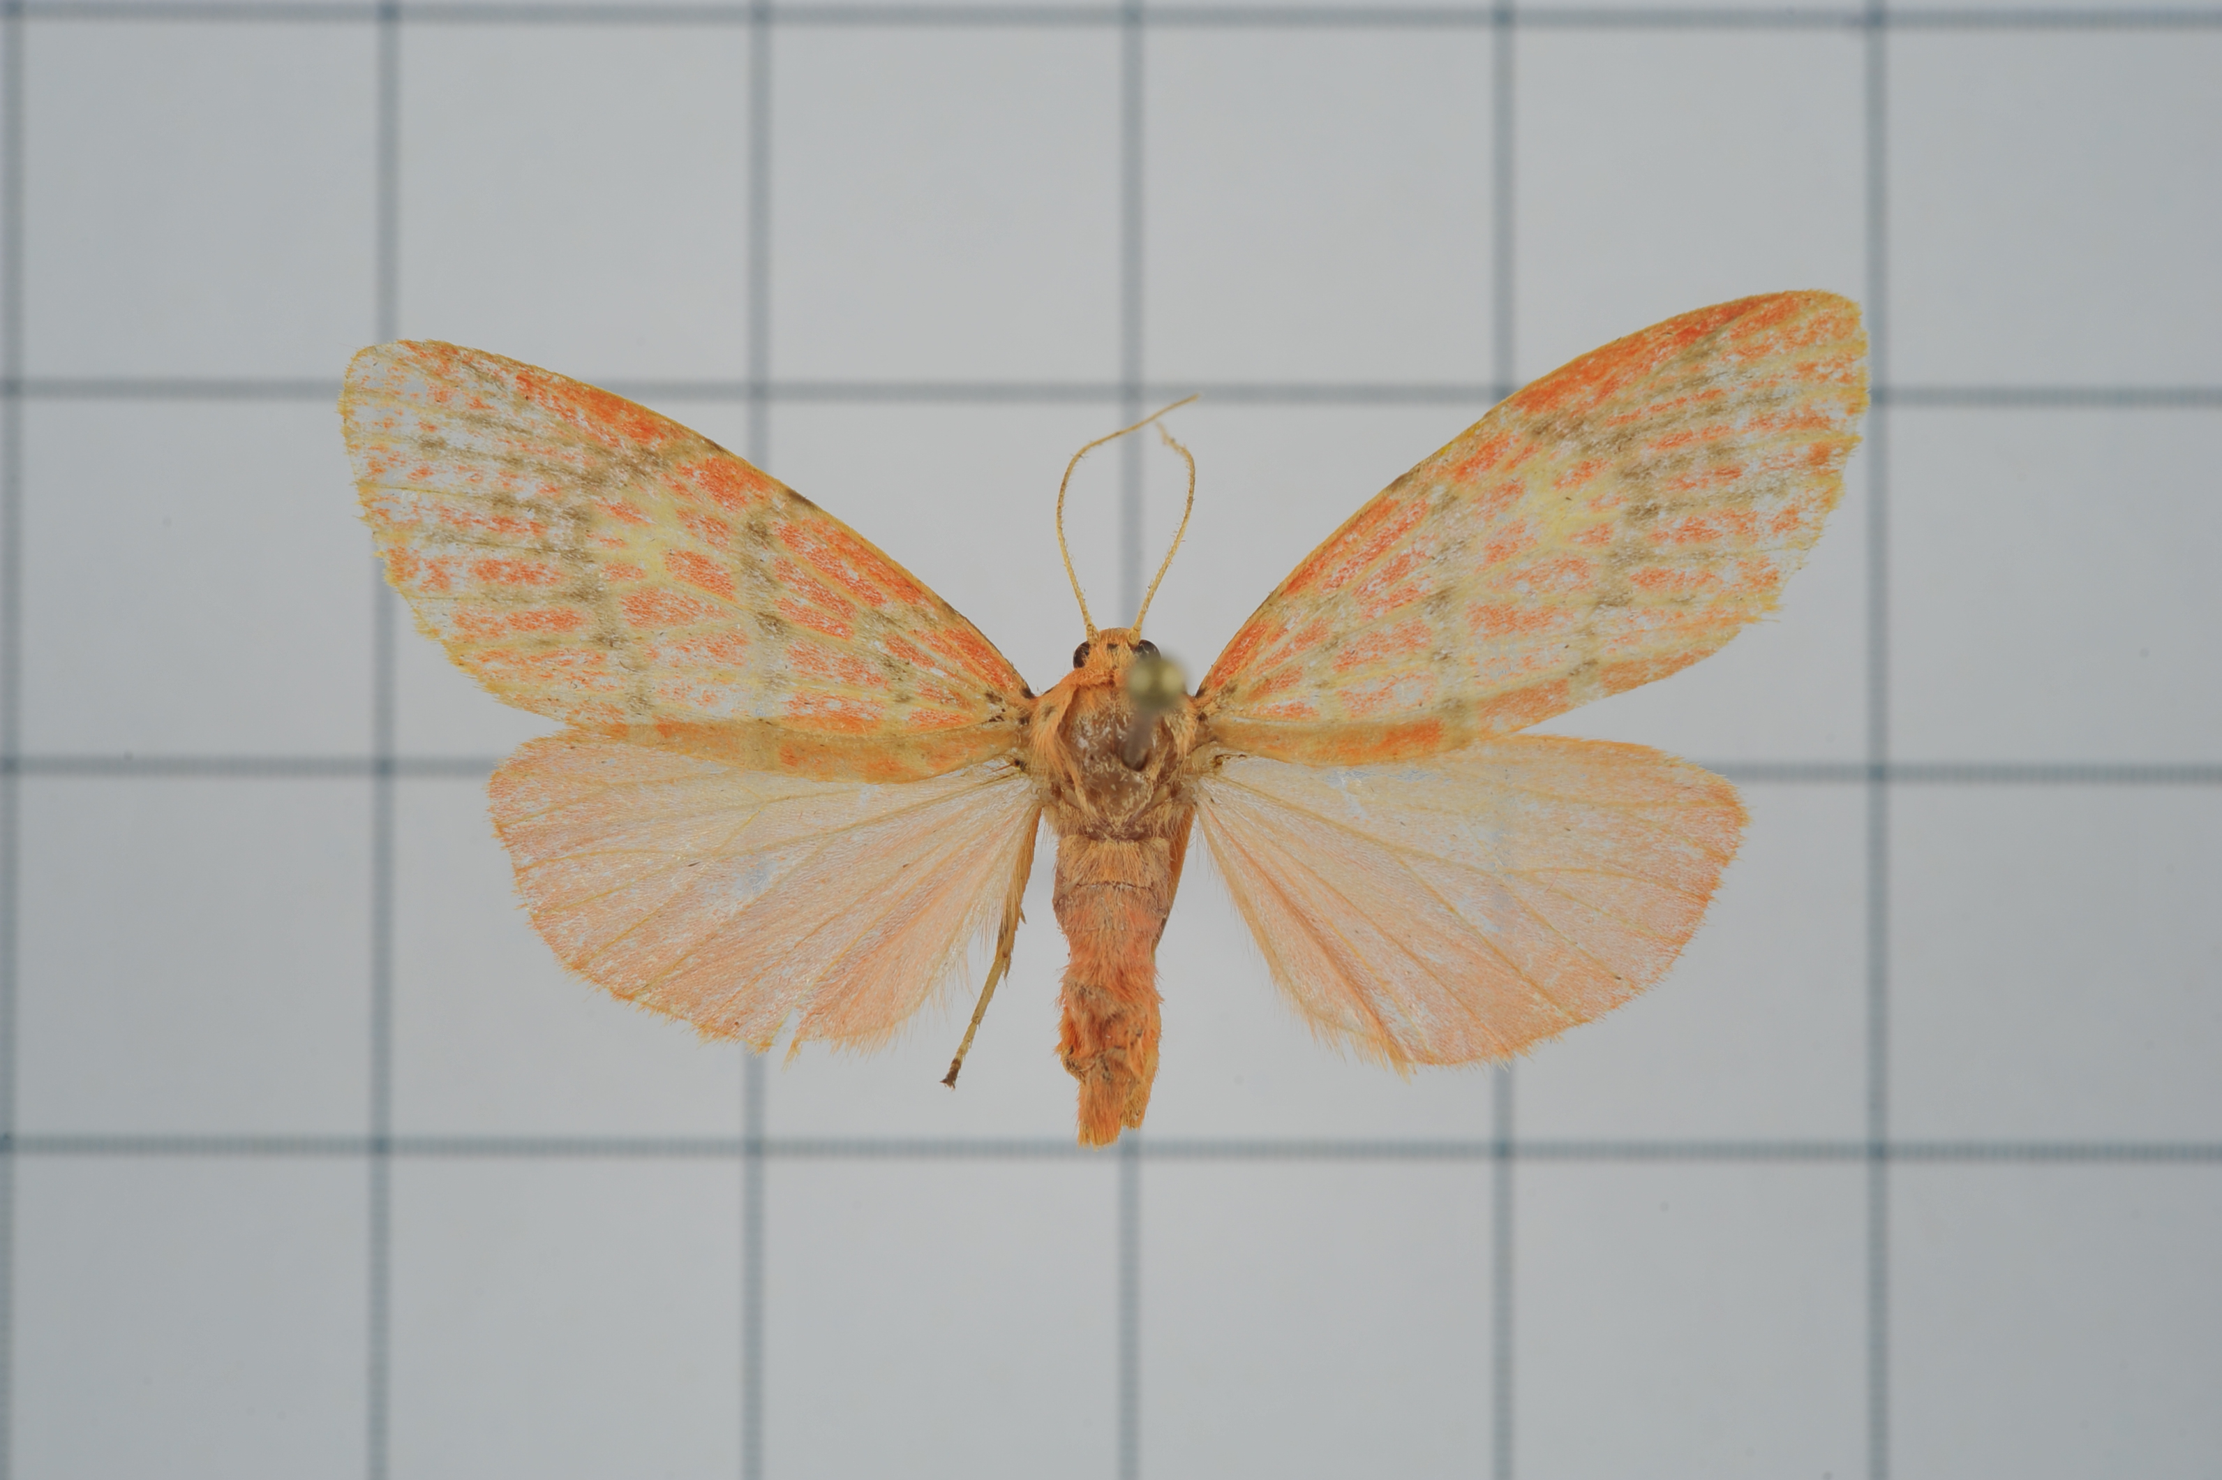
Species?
Barsine sauteri
